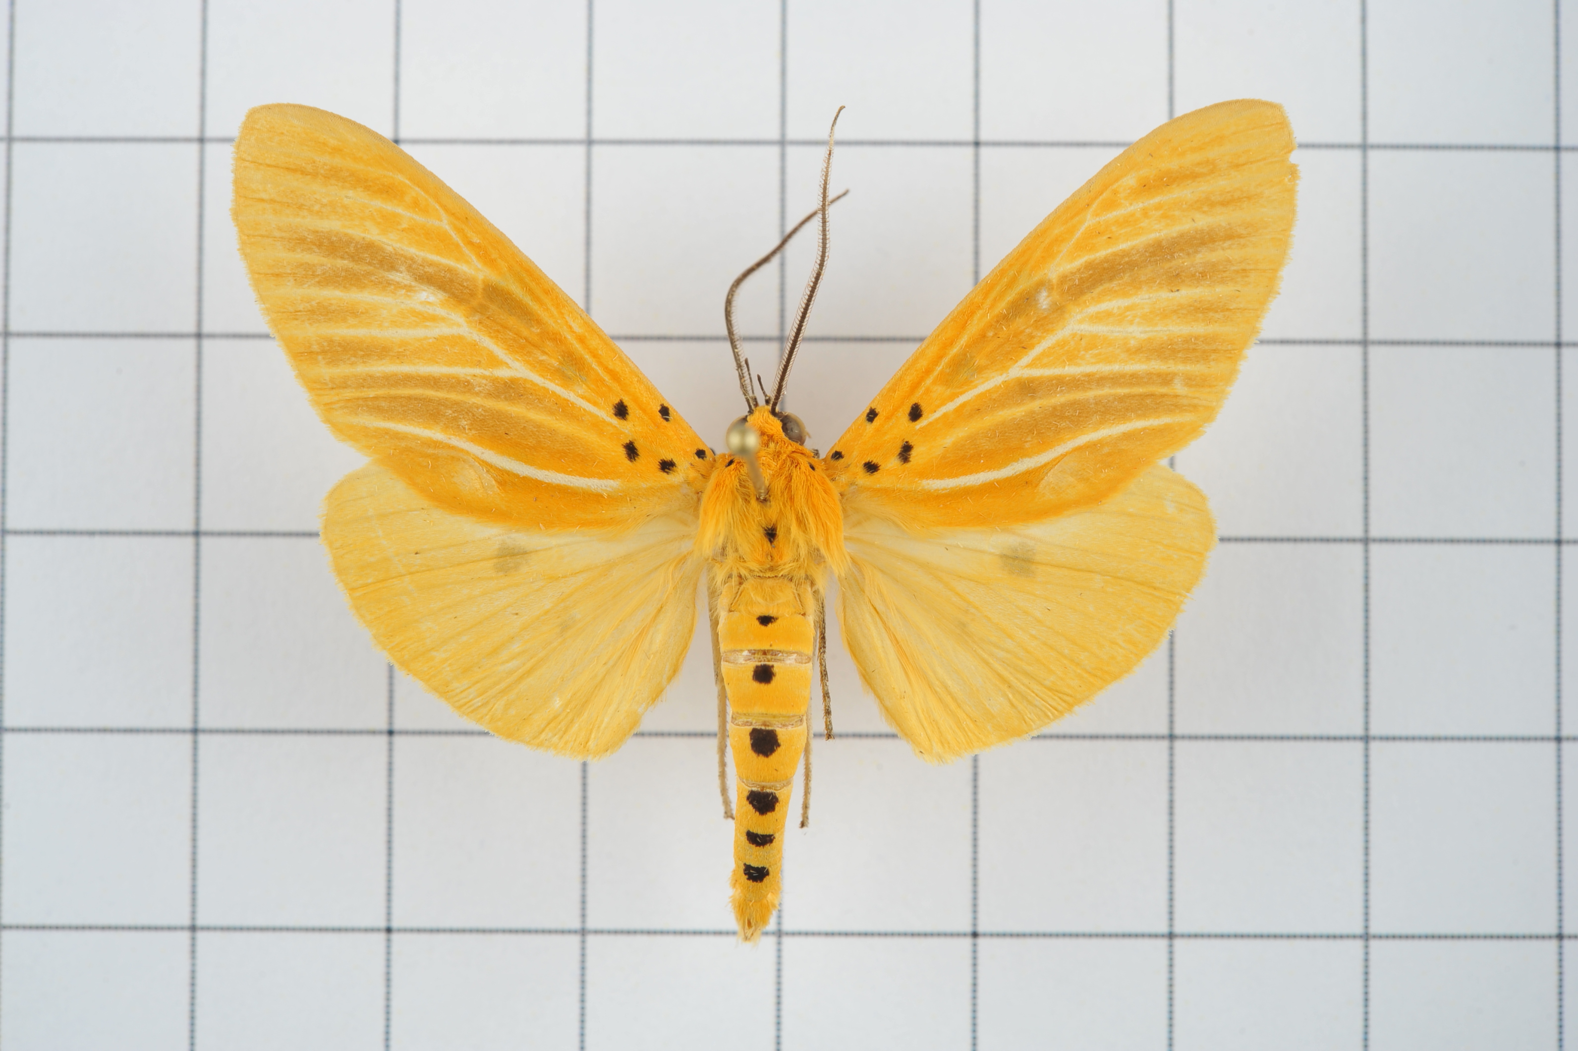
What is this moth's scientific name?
Asota egens confinis
